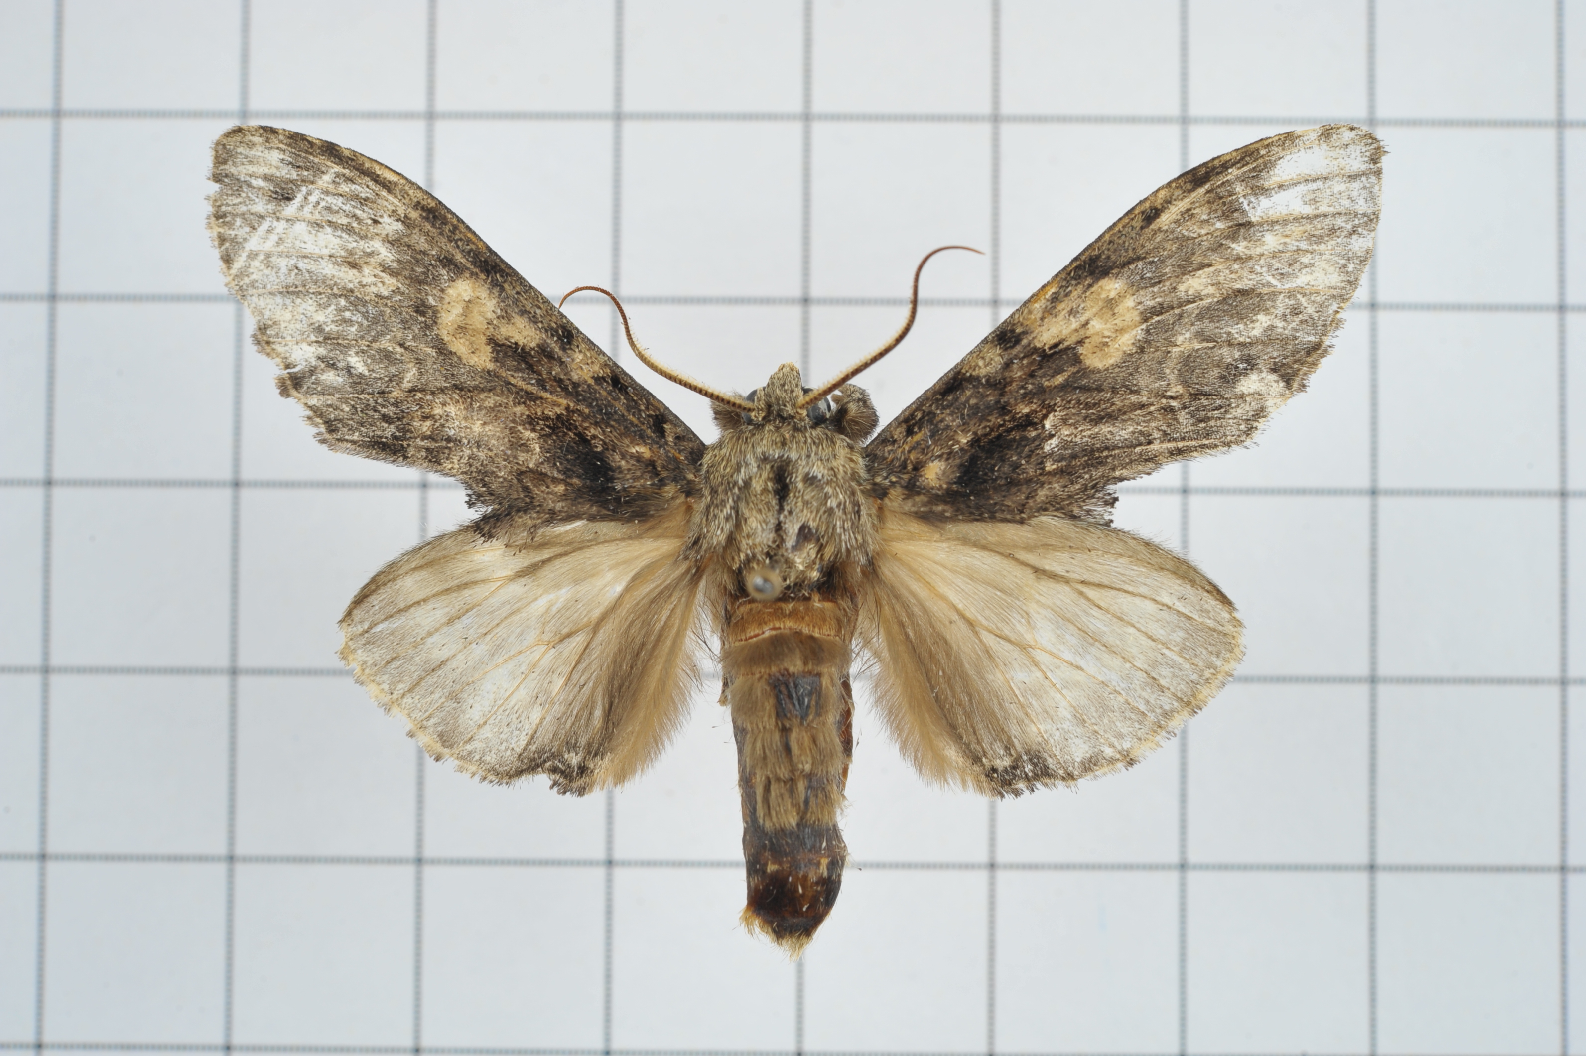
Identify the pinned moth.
Rachiades lichenicolor albimaculata
